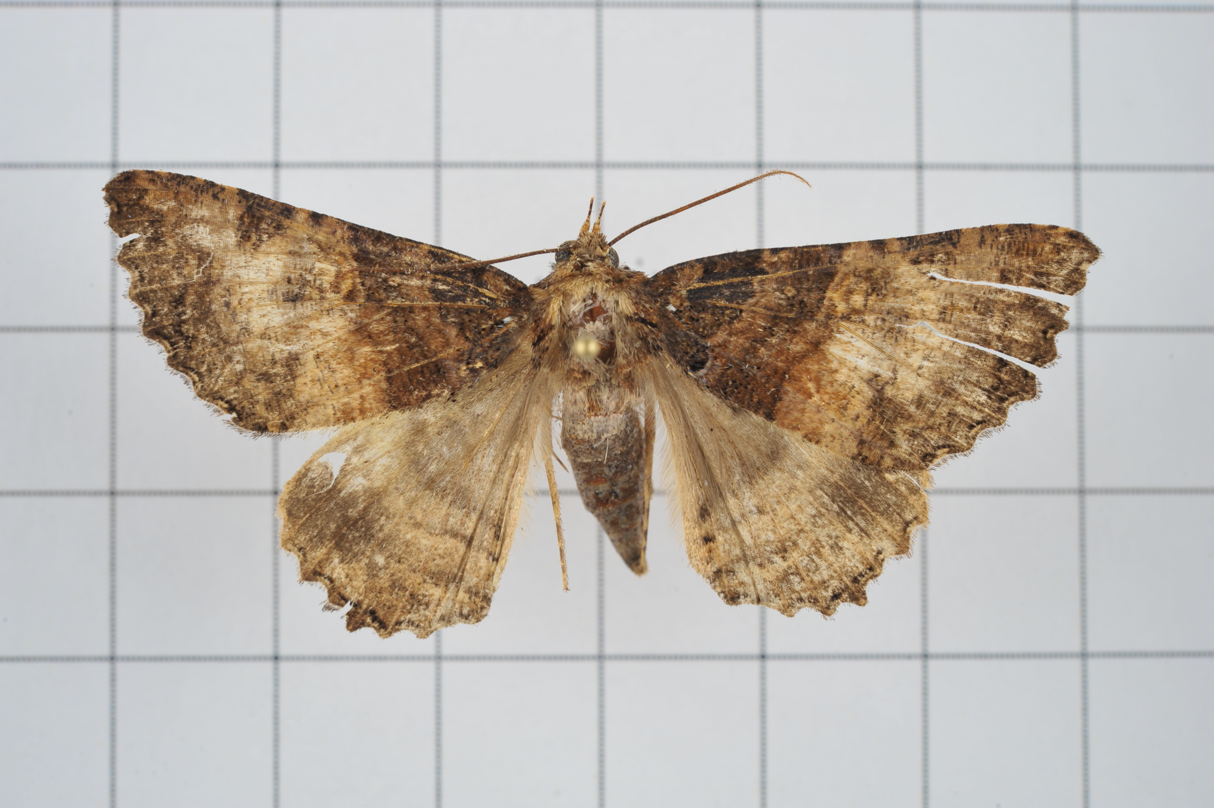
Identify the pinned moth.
Daddala lucilla
